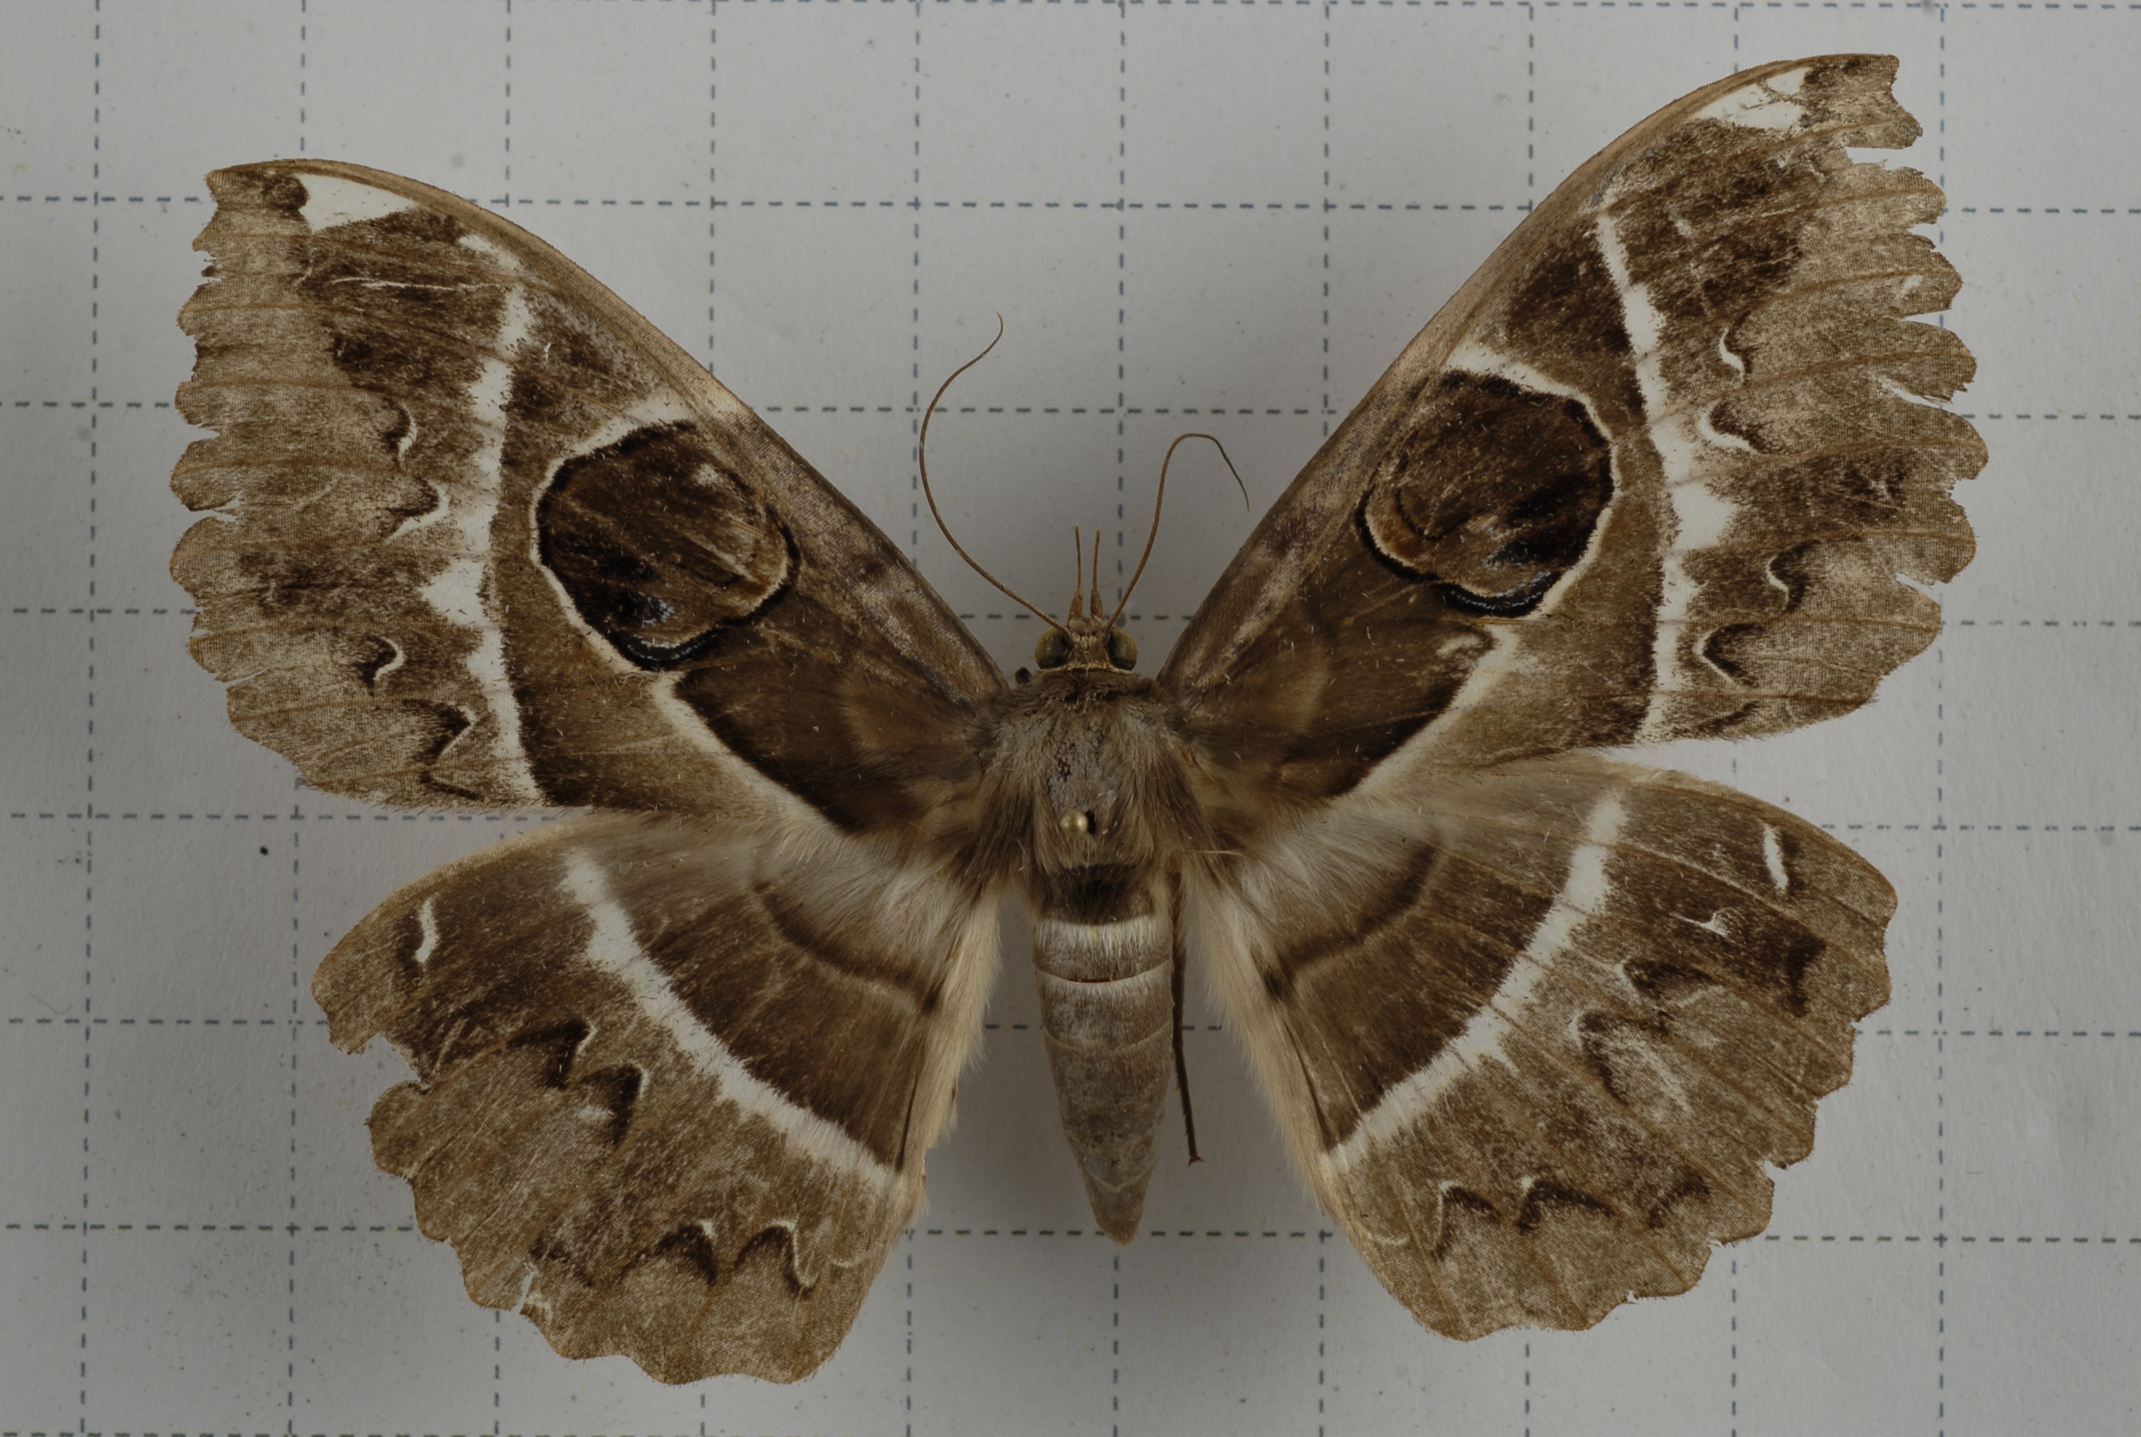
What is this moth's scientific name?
Erebus ephesperis
